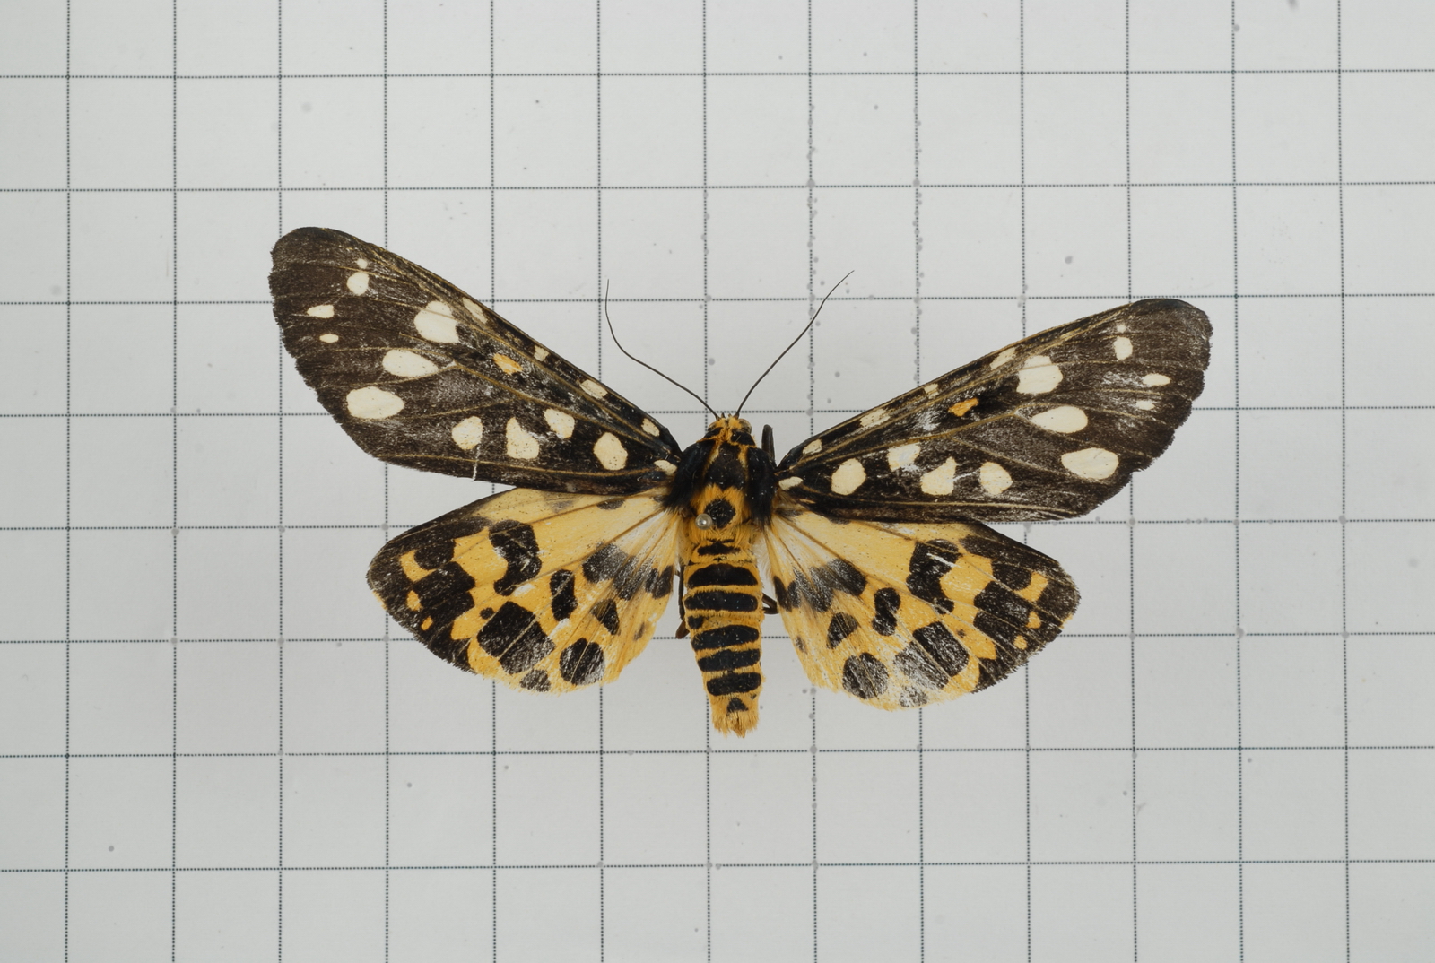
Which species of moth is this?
Aglaomorpha histrio formosana
